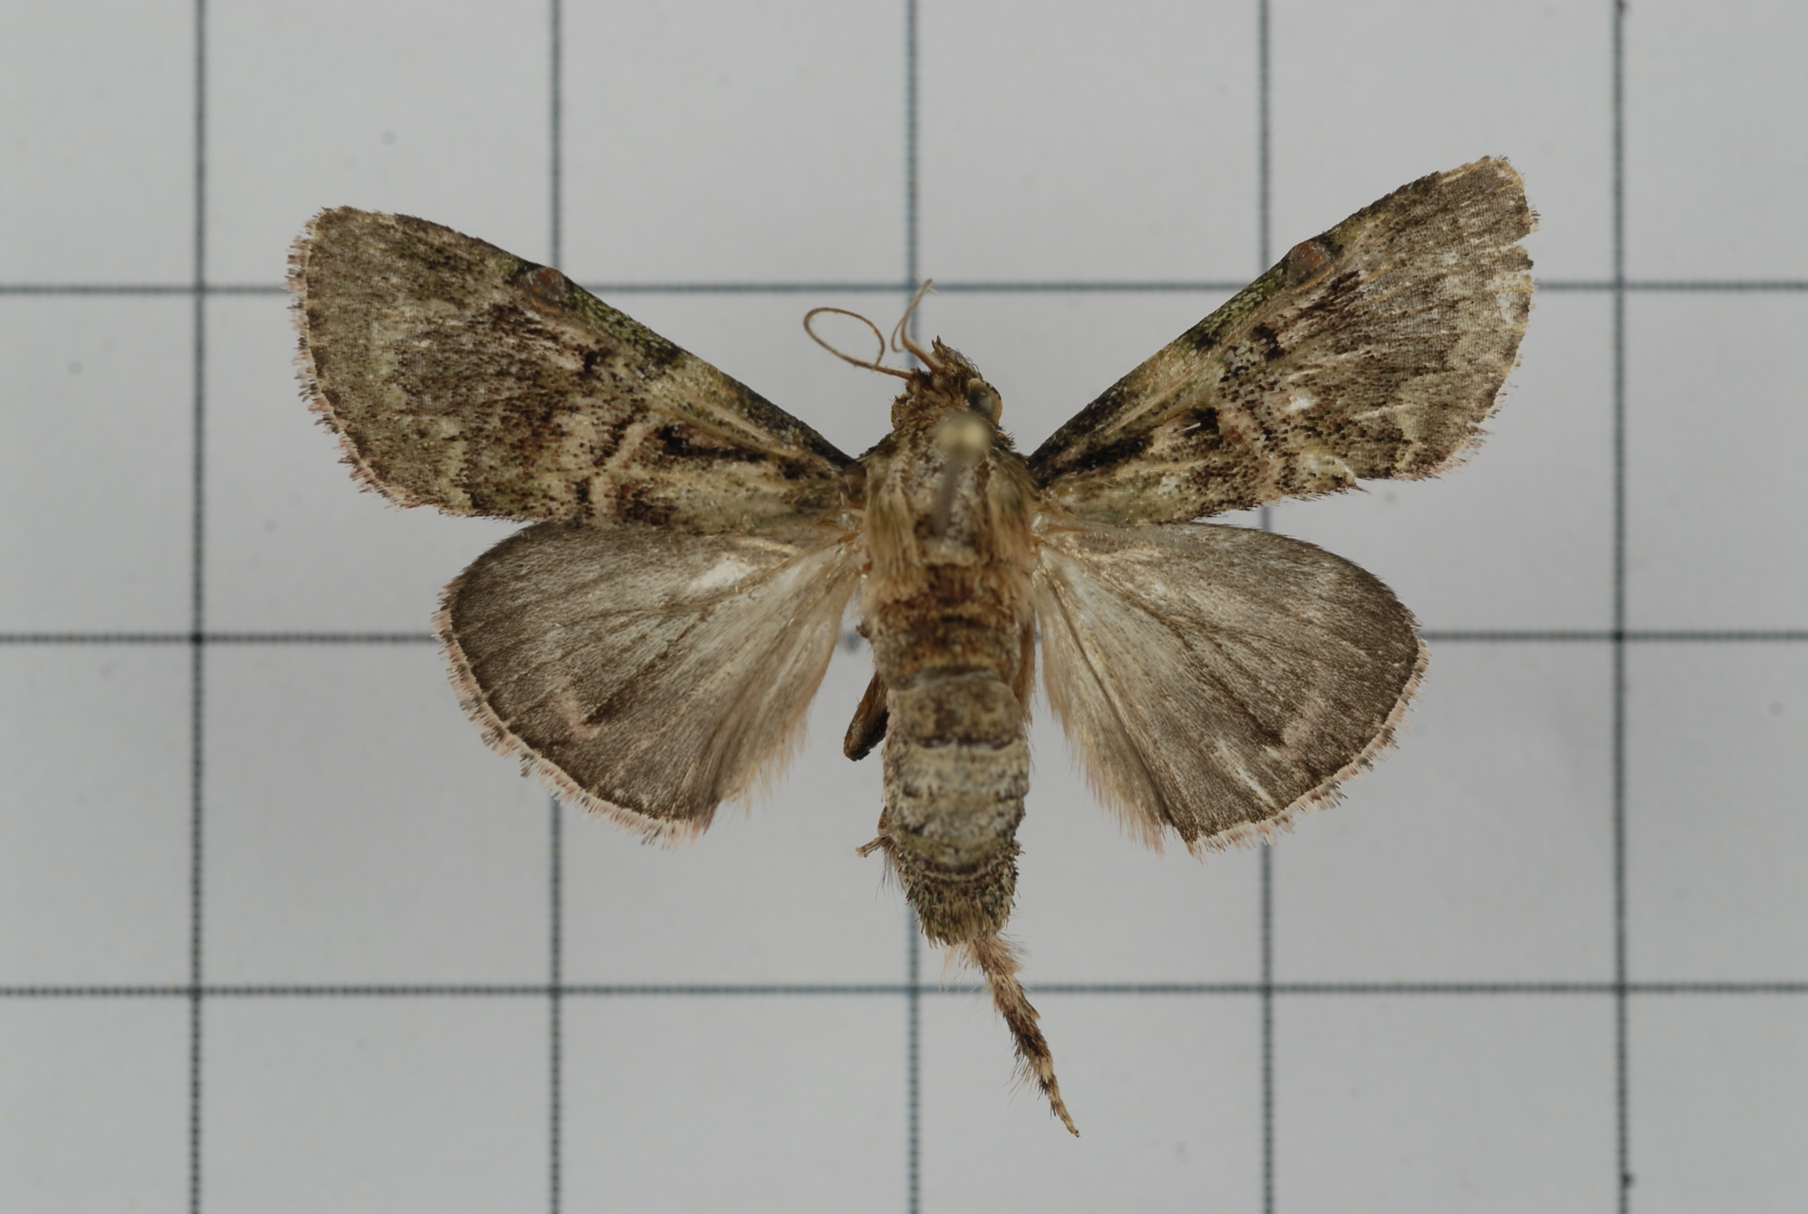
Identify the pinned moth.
Locastra muscosalis
